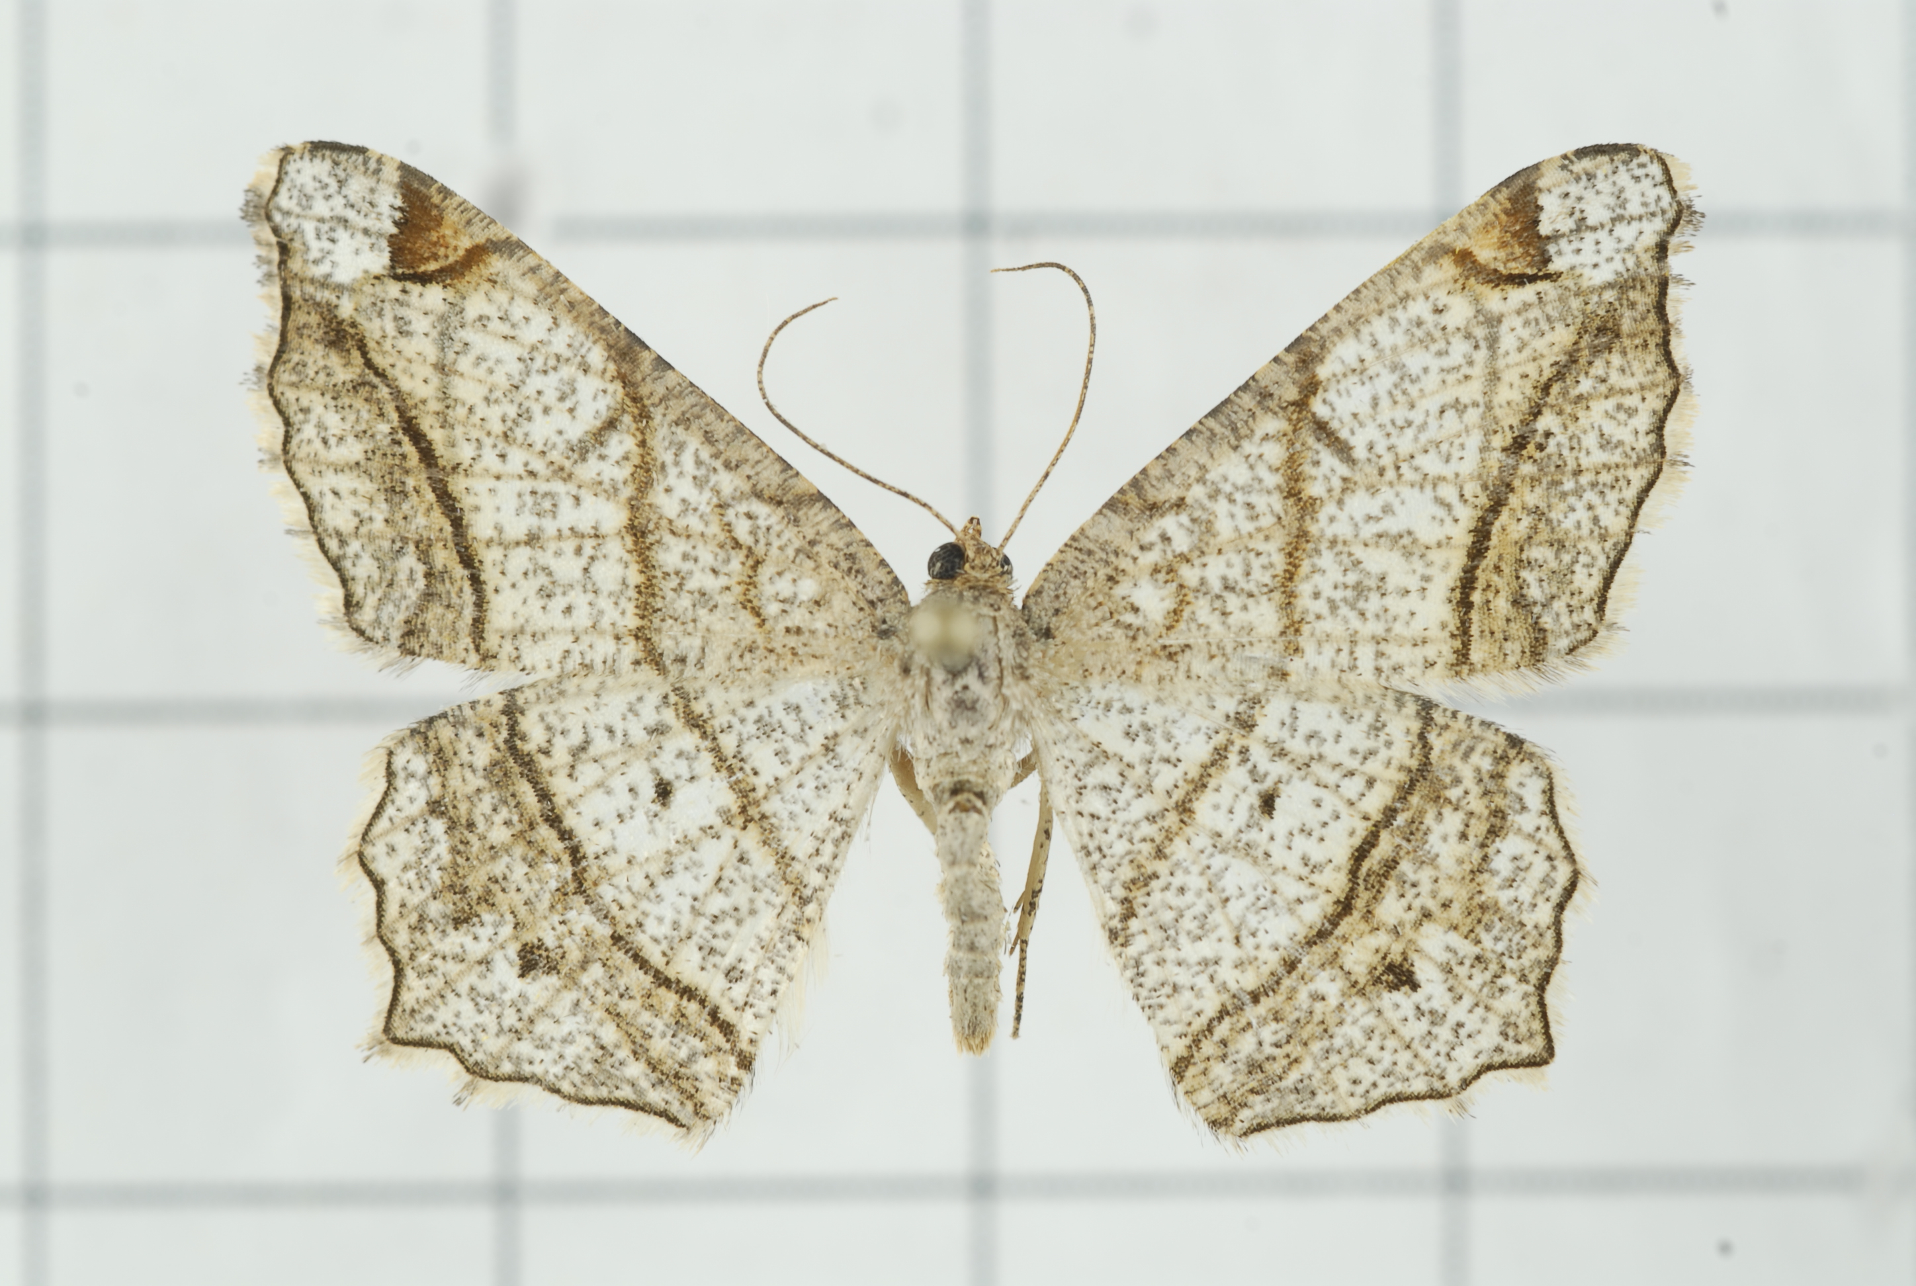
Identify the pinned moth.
Chiasmia defixaria
